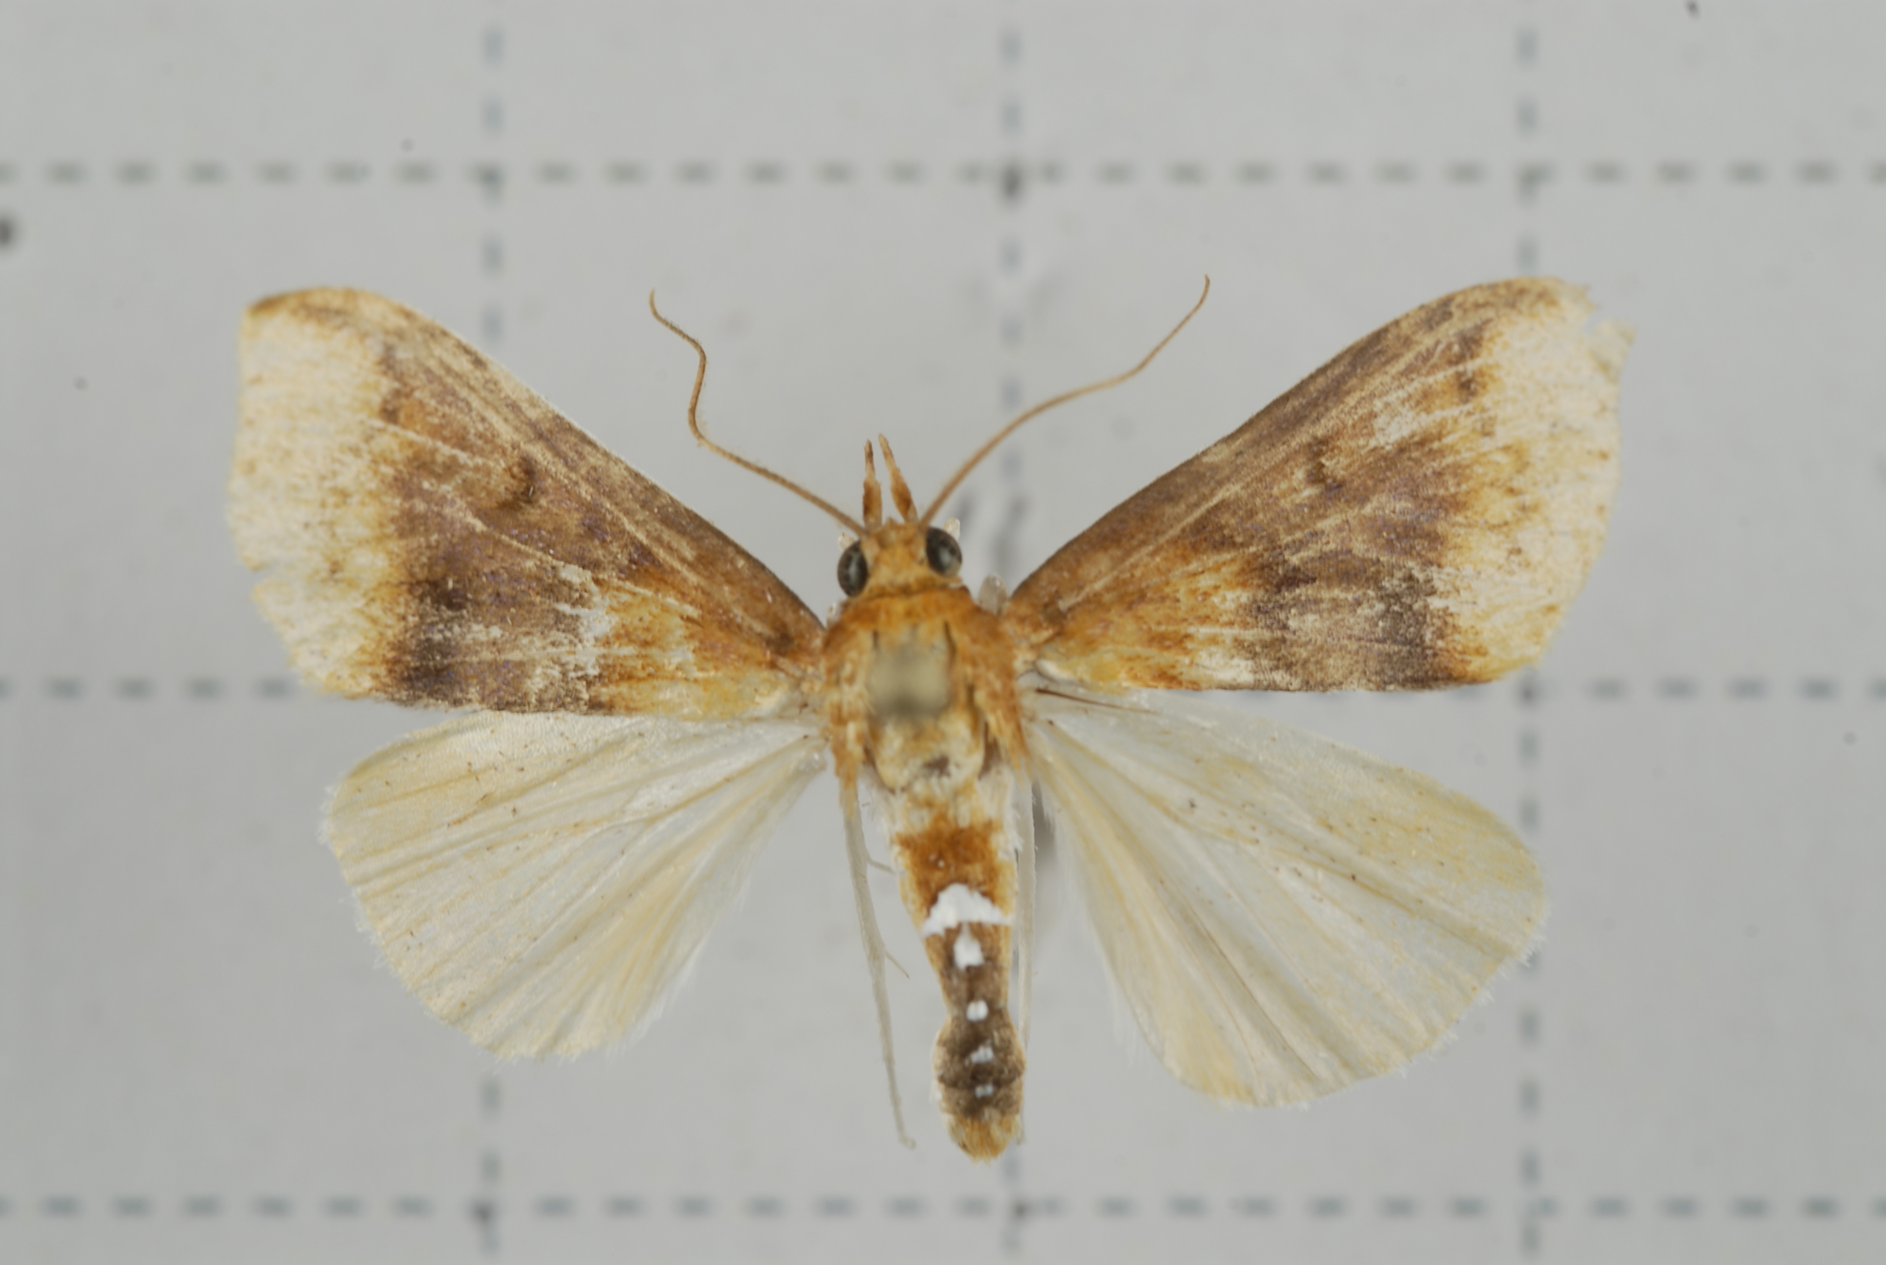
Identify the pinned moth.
Lipararchis tranquillalis
